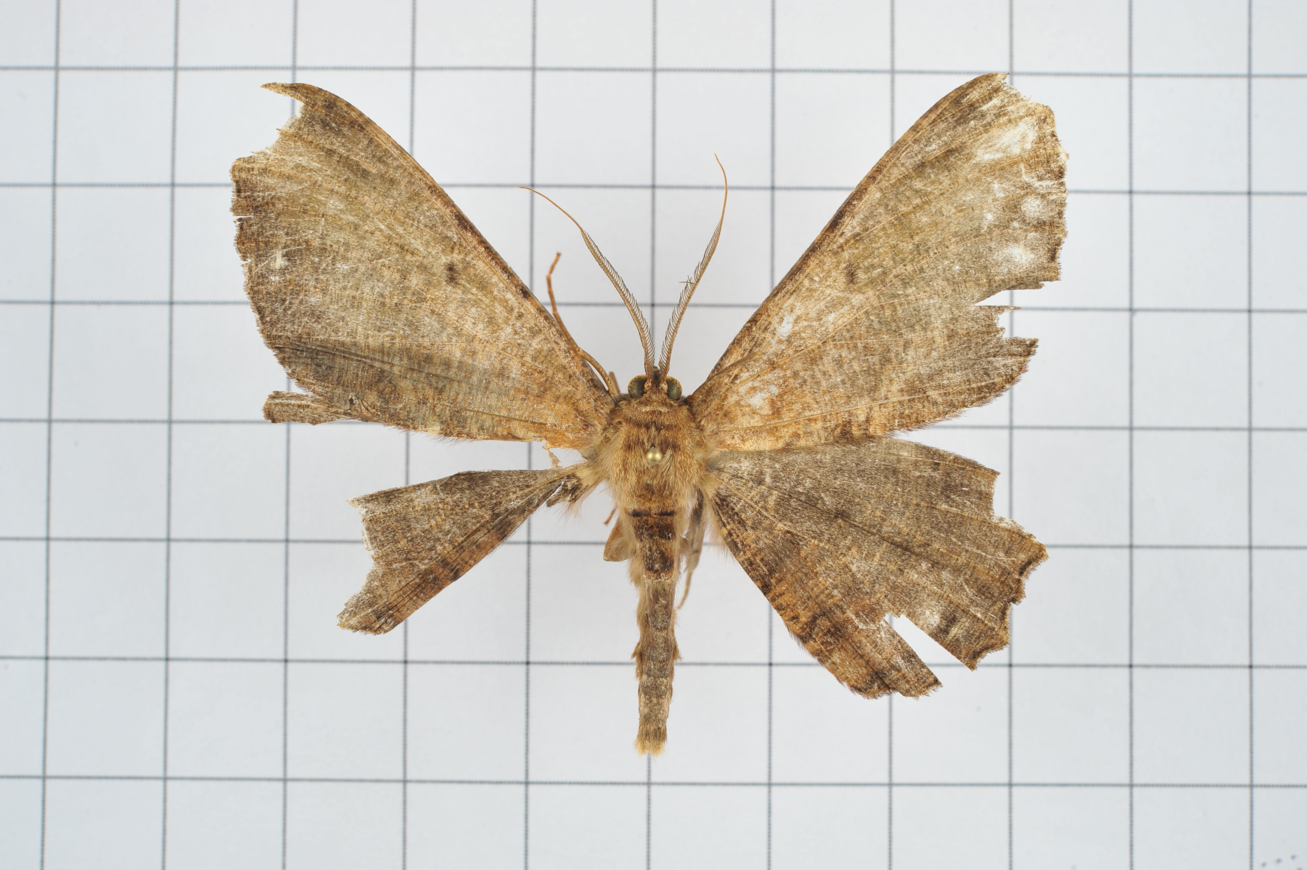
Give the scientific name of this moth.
Chorodna creataria
